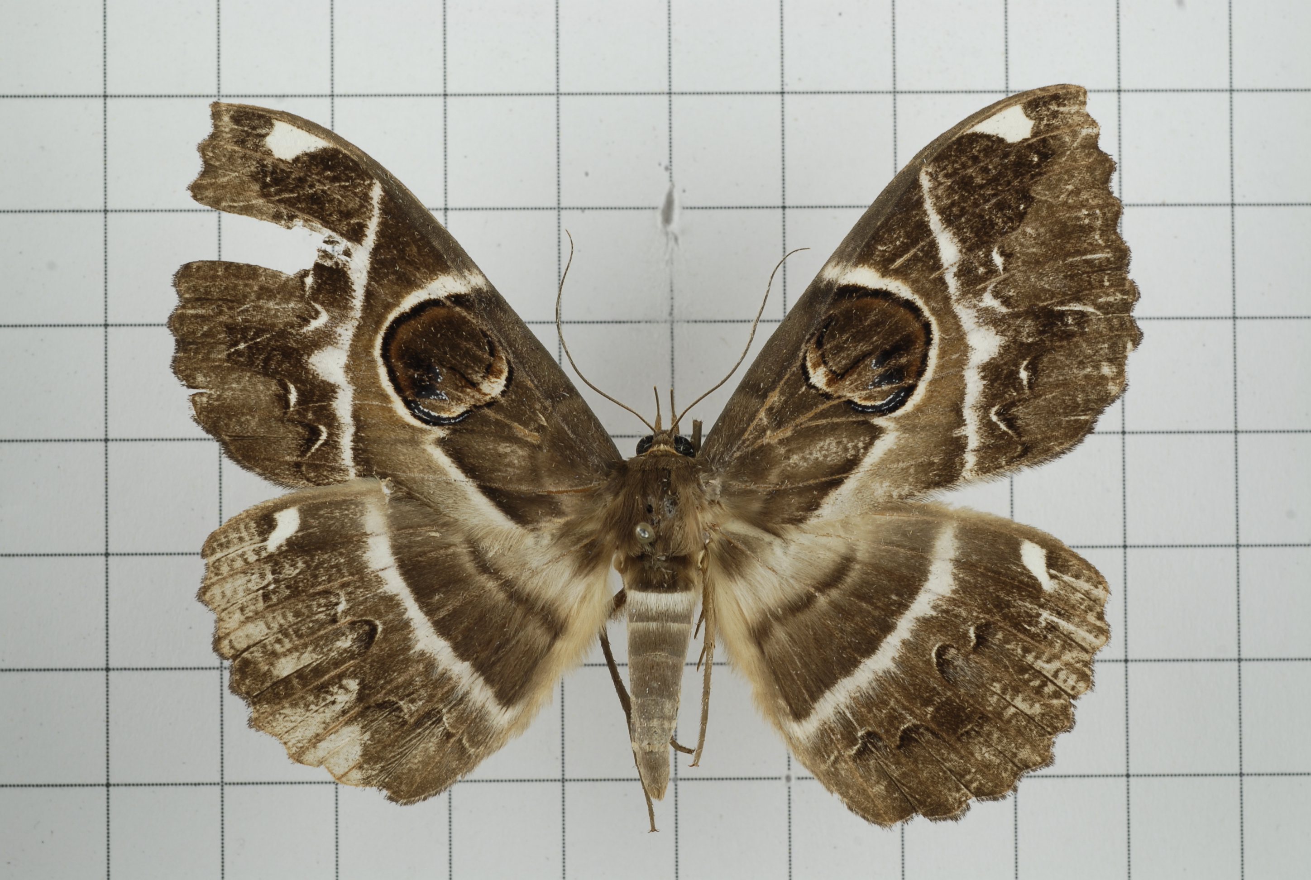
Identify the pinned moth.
Erebus ephesperis
